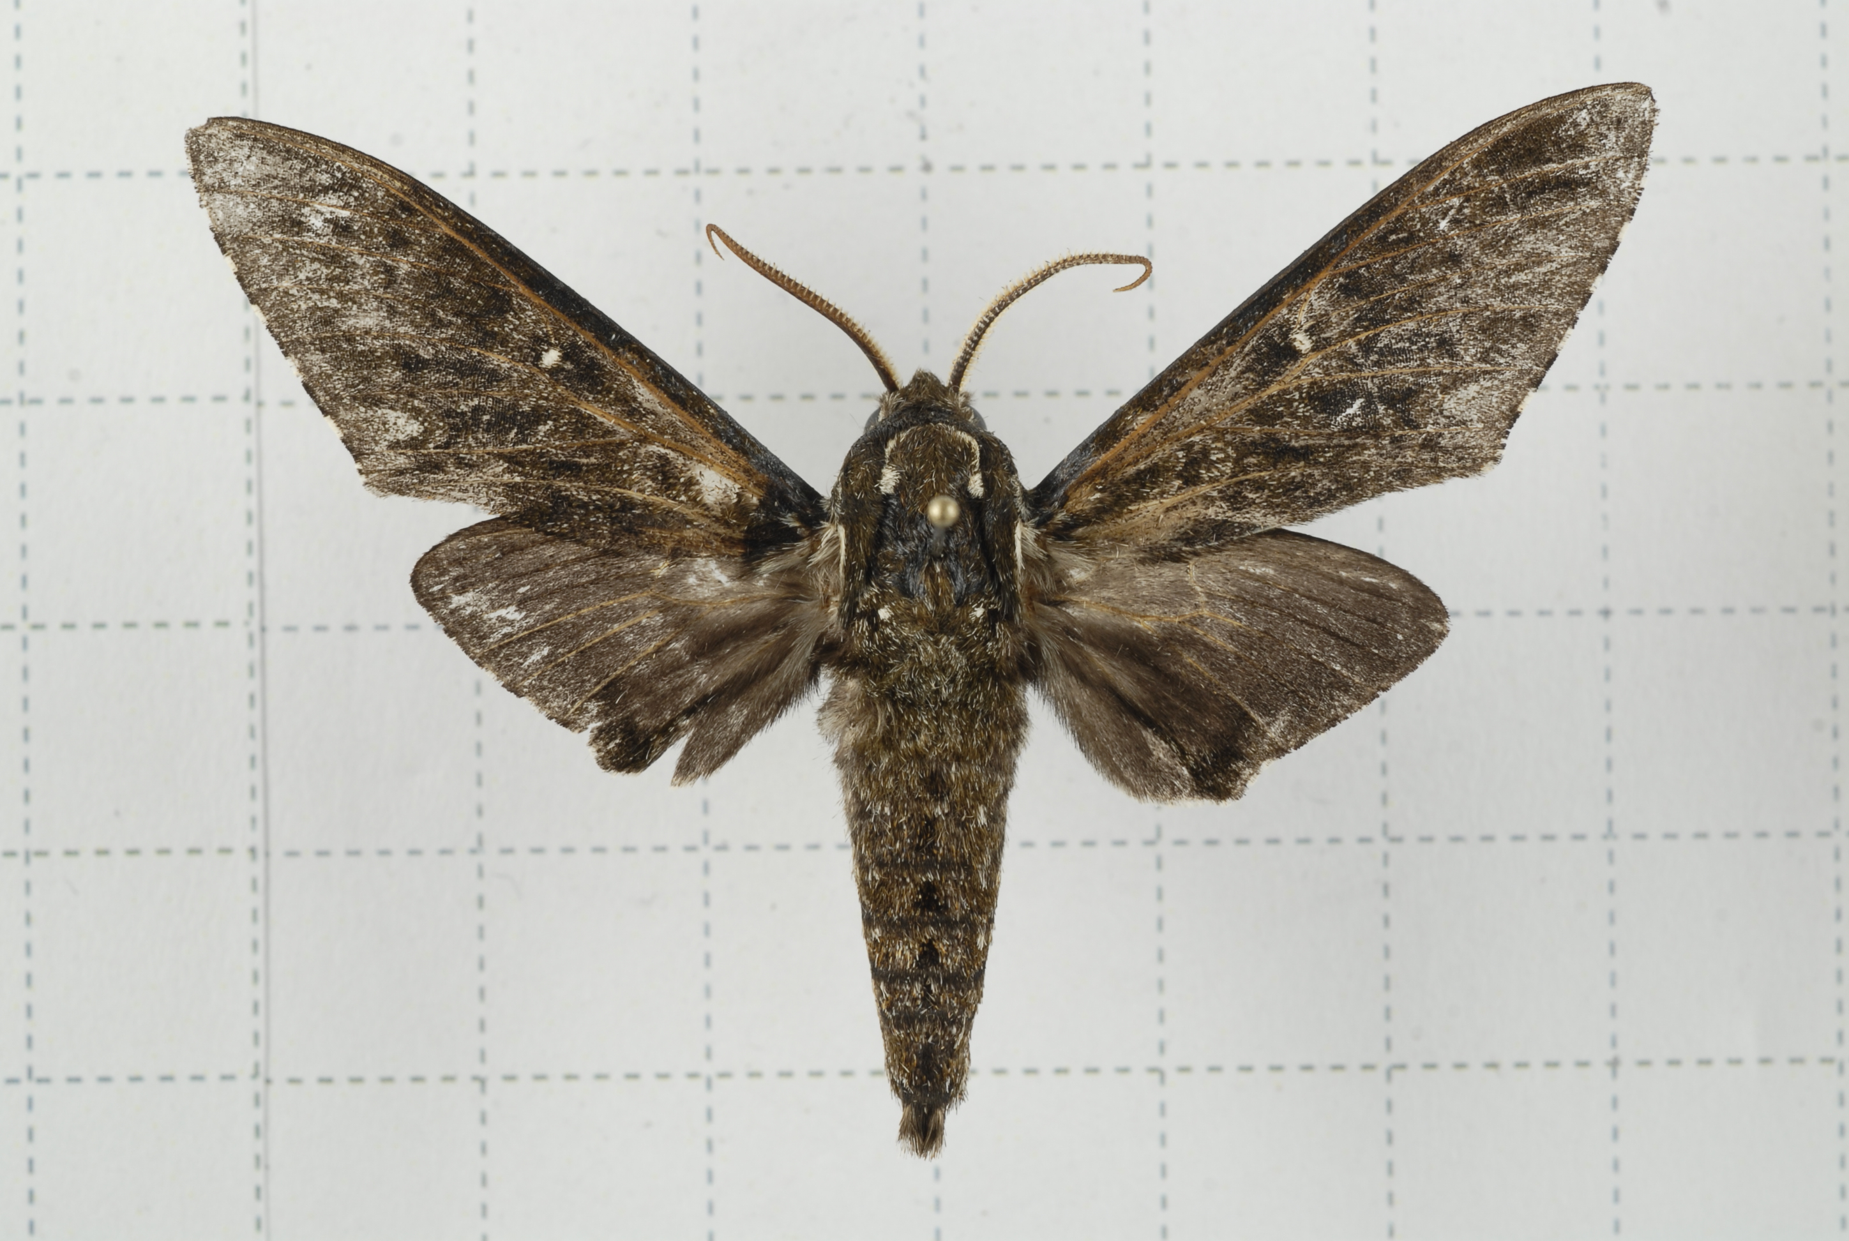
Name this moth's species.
Dolbina formosana
